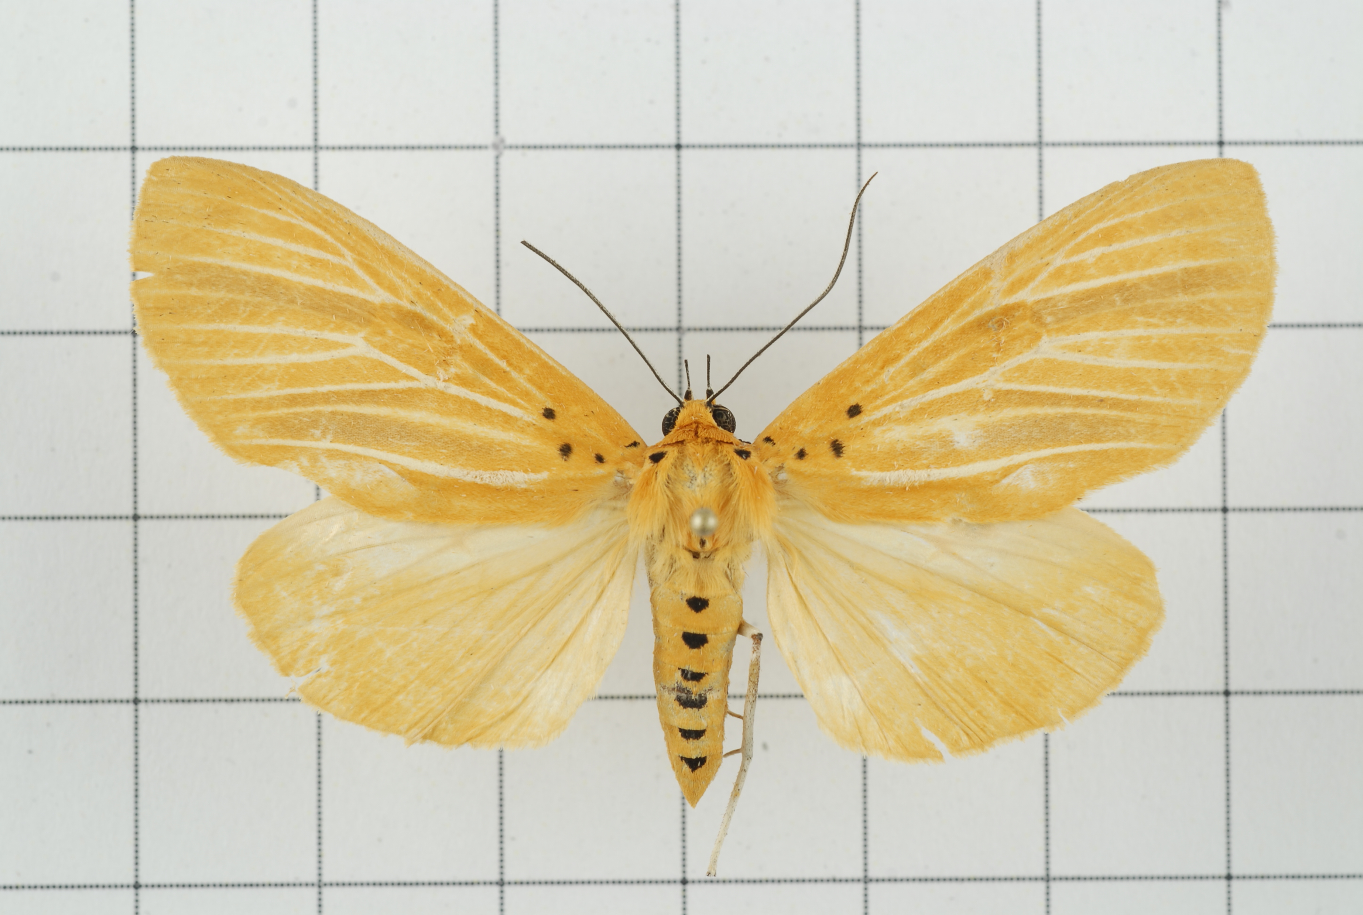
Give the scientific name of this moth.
Asota egens confinis
